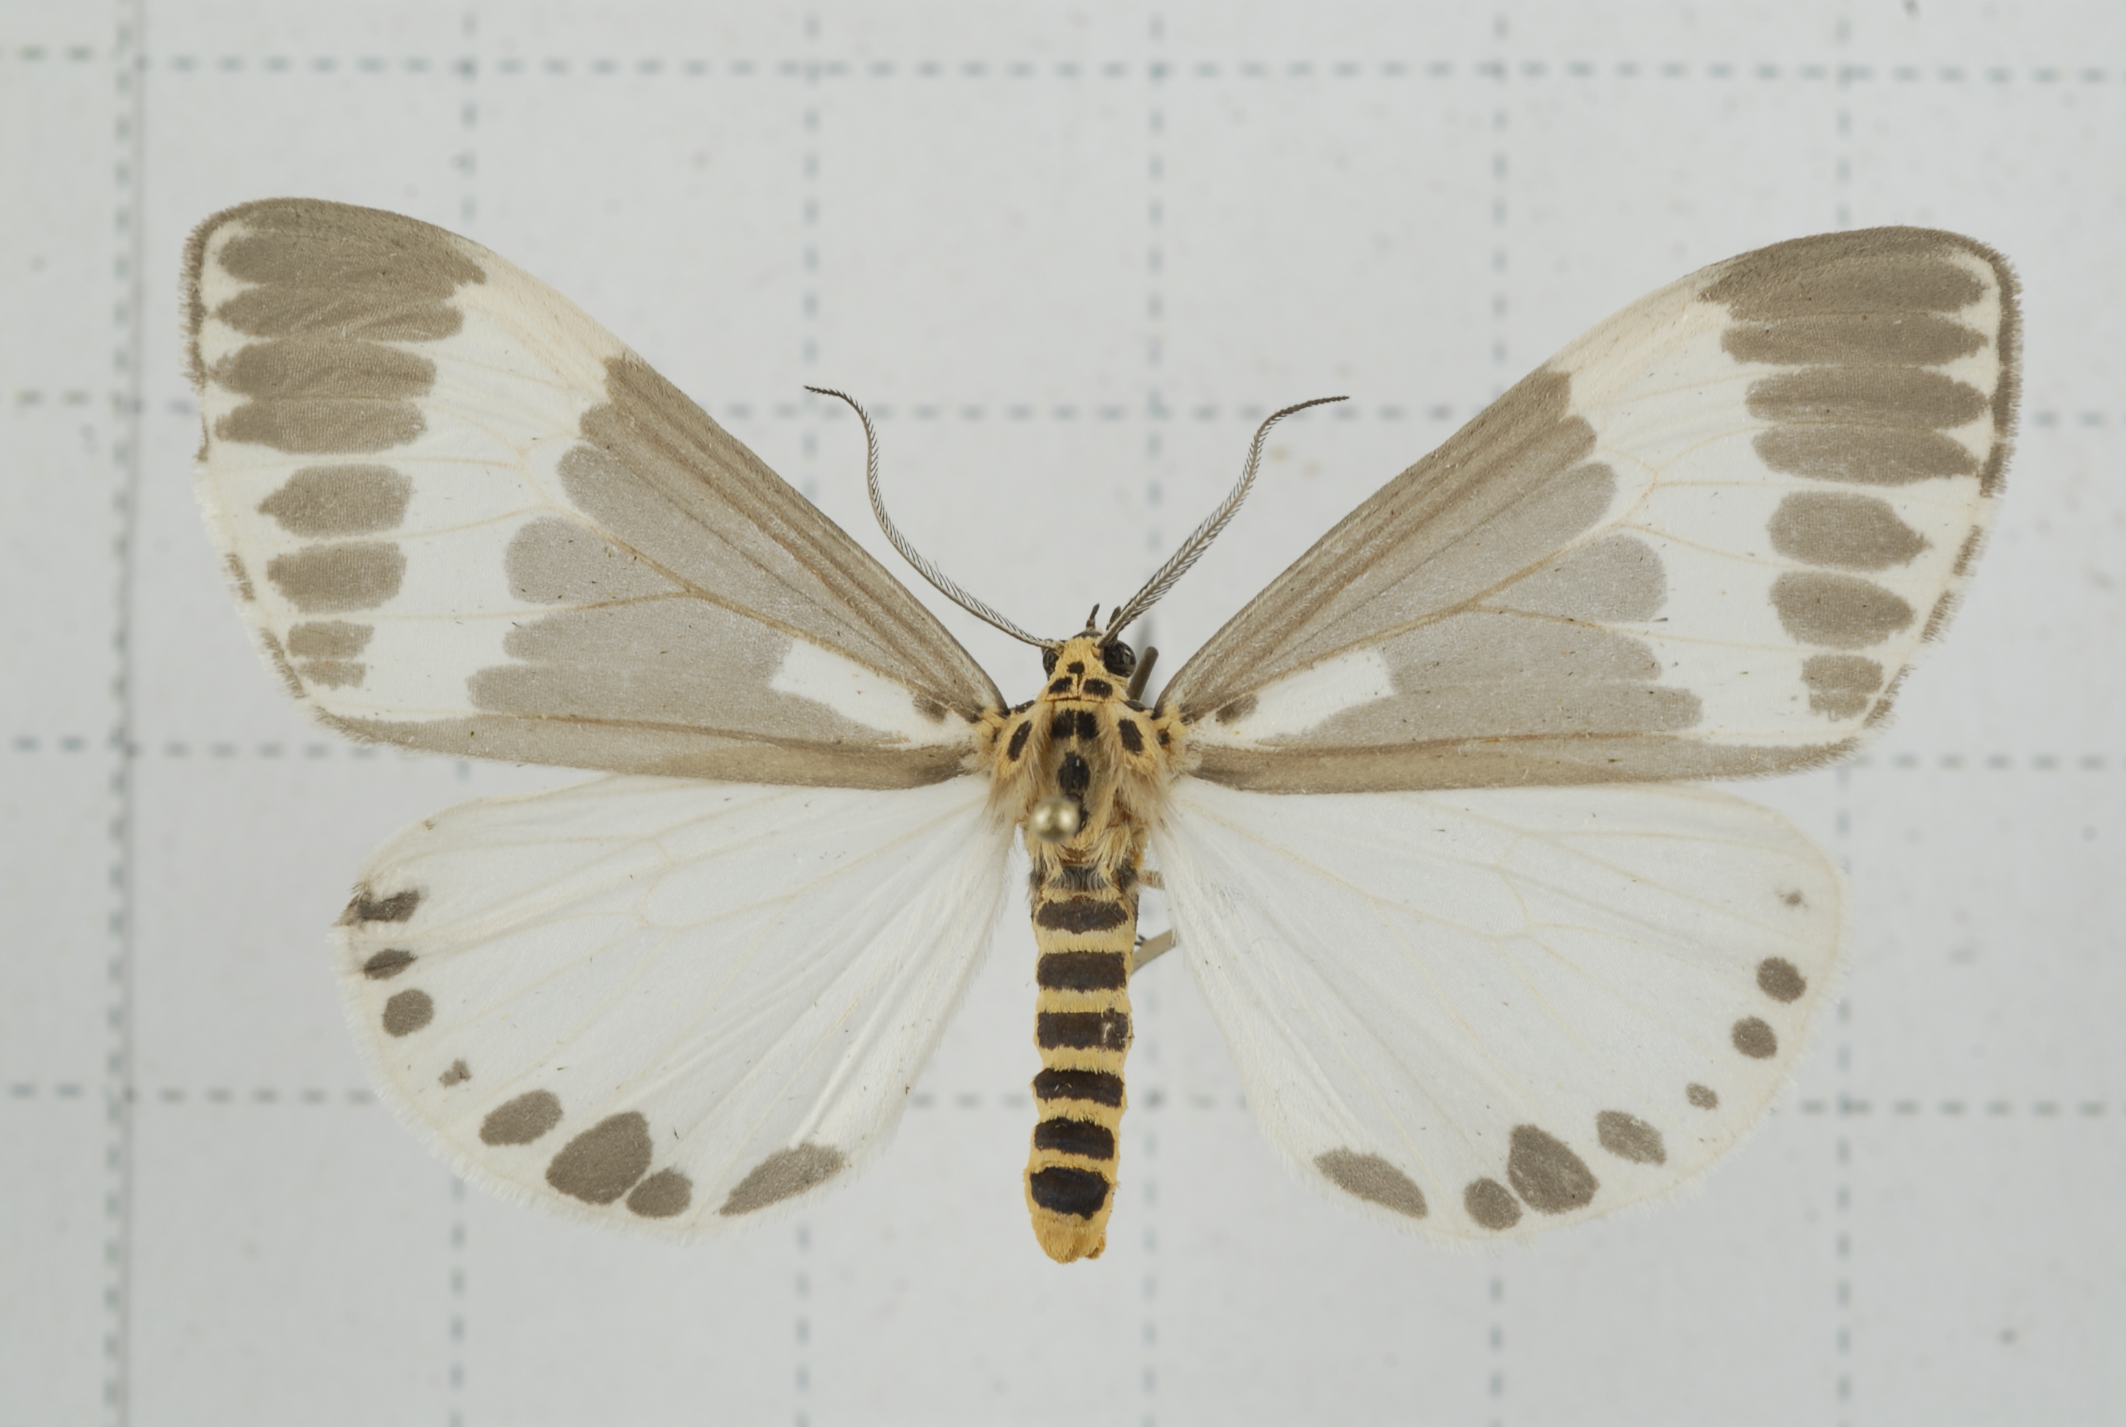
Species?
Nyctemera albofasciata
